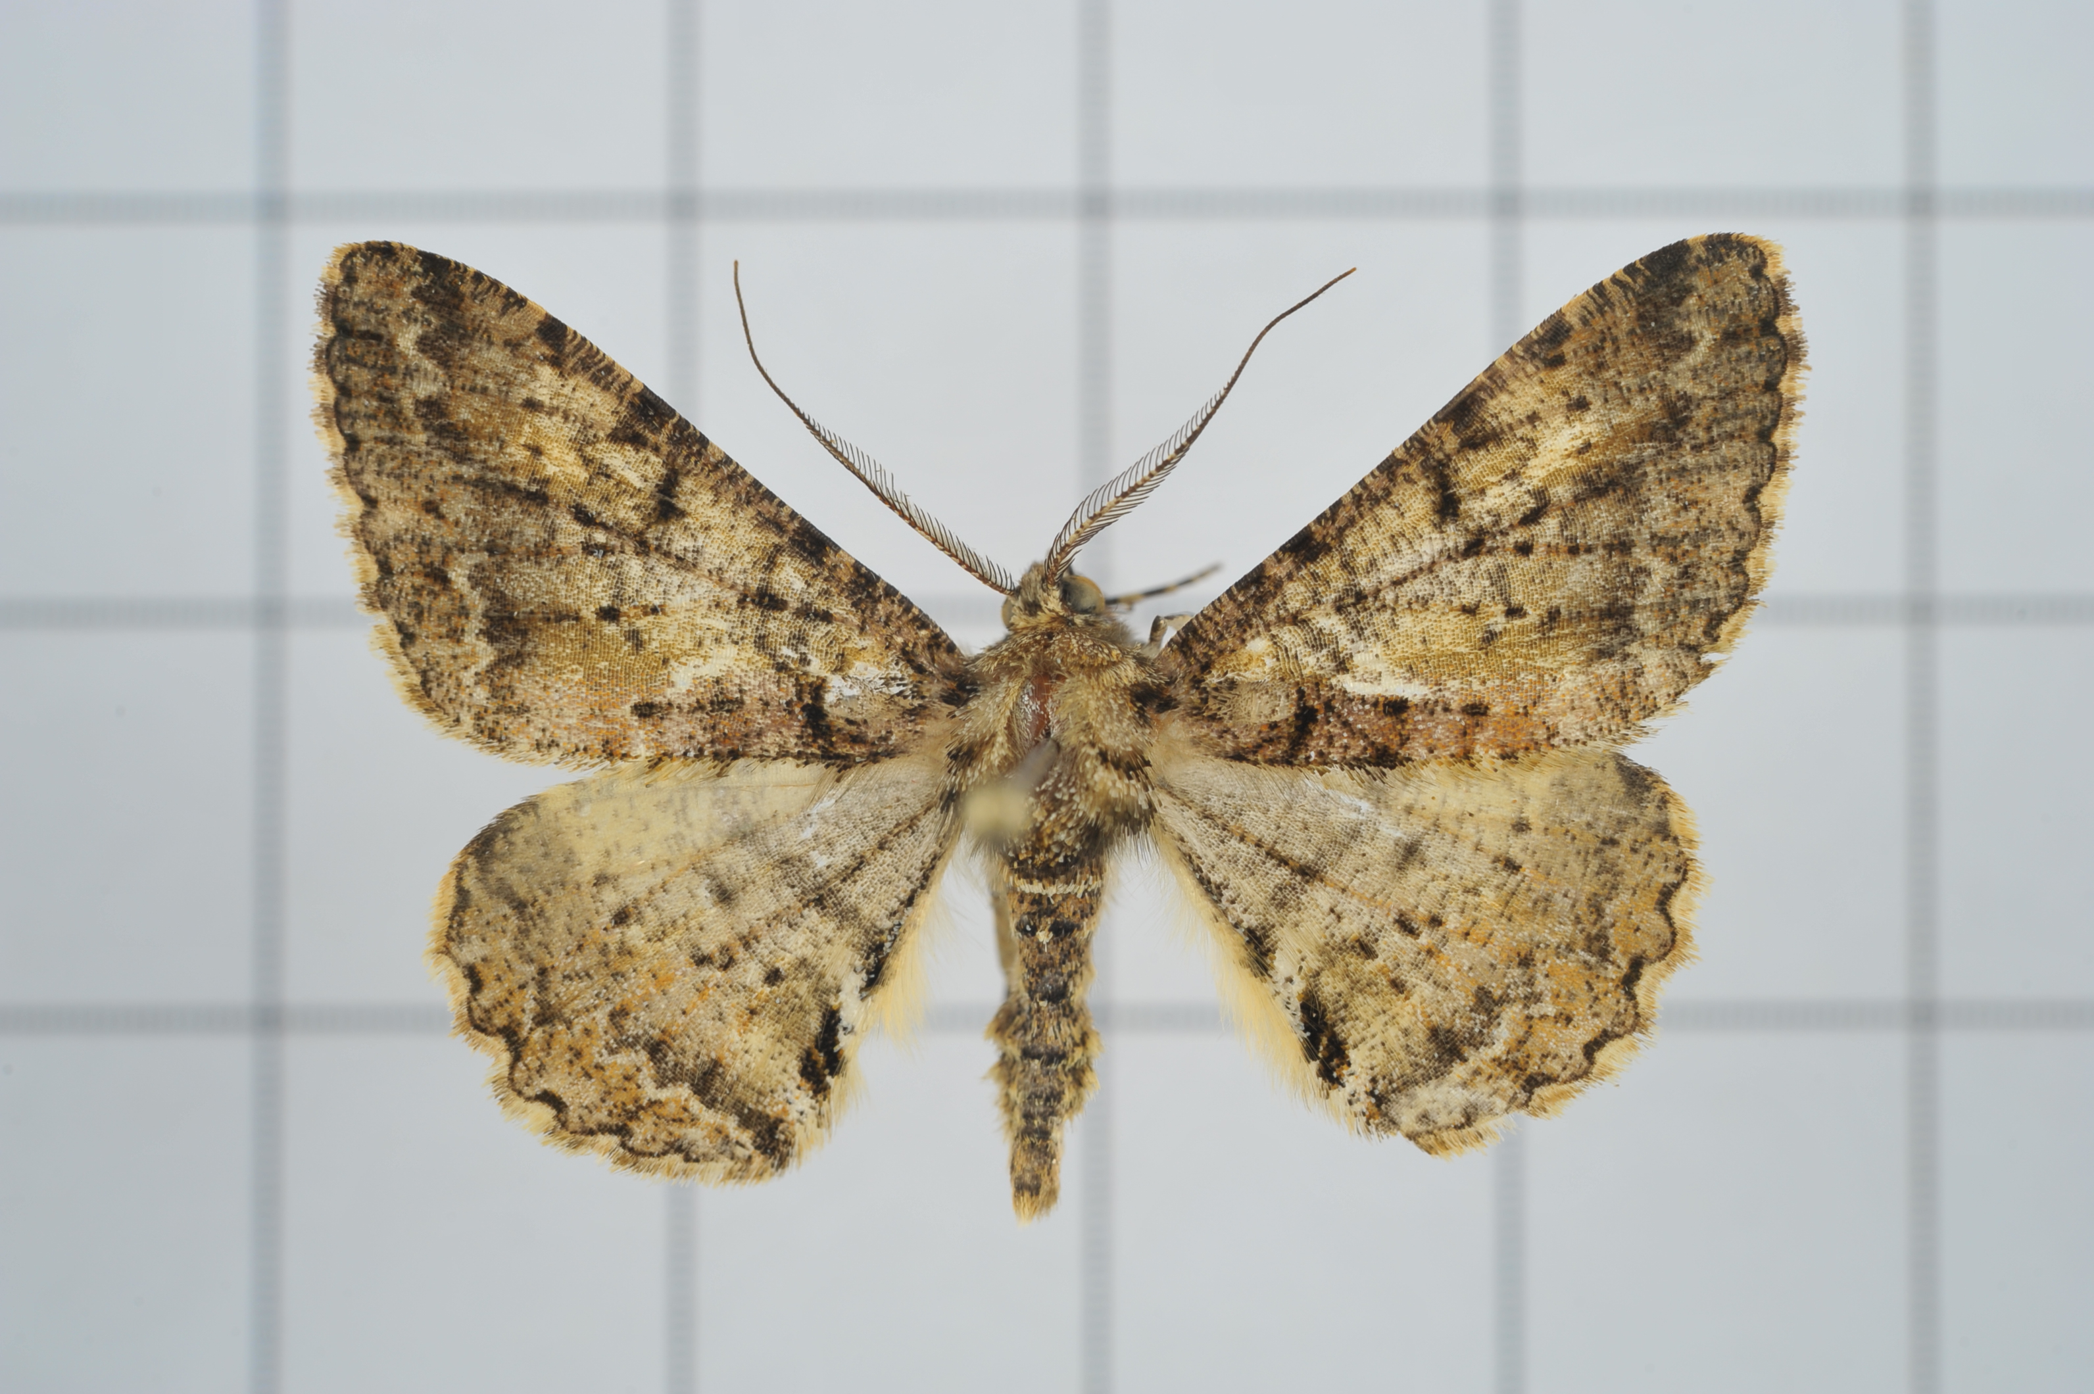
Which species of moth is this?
Alcis taiwanovariegata
